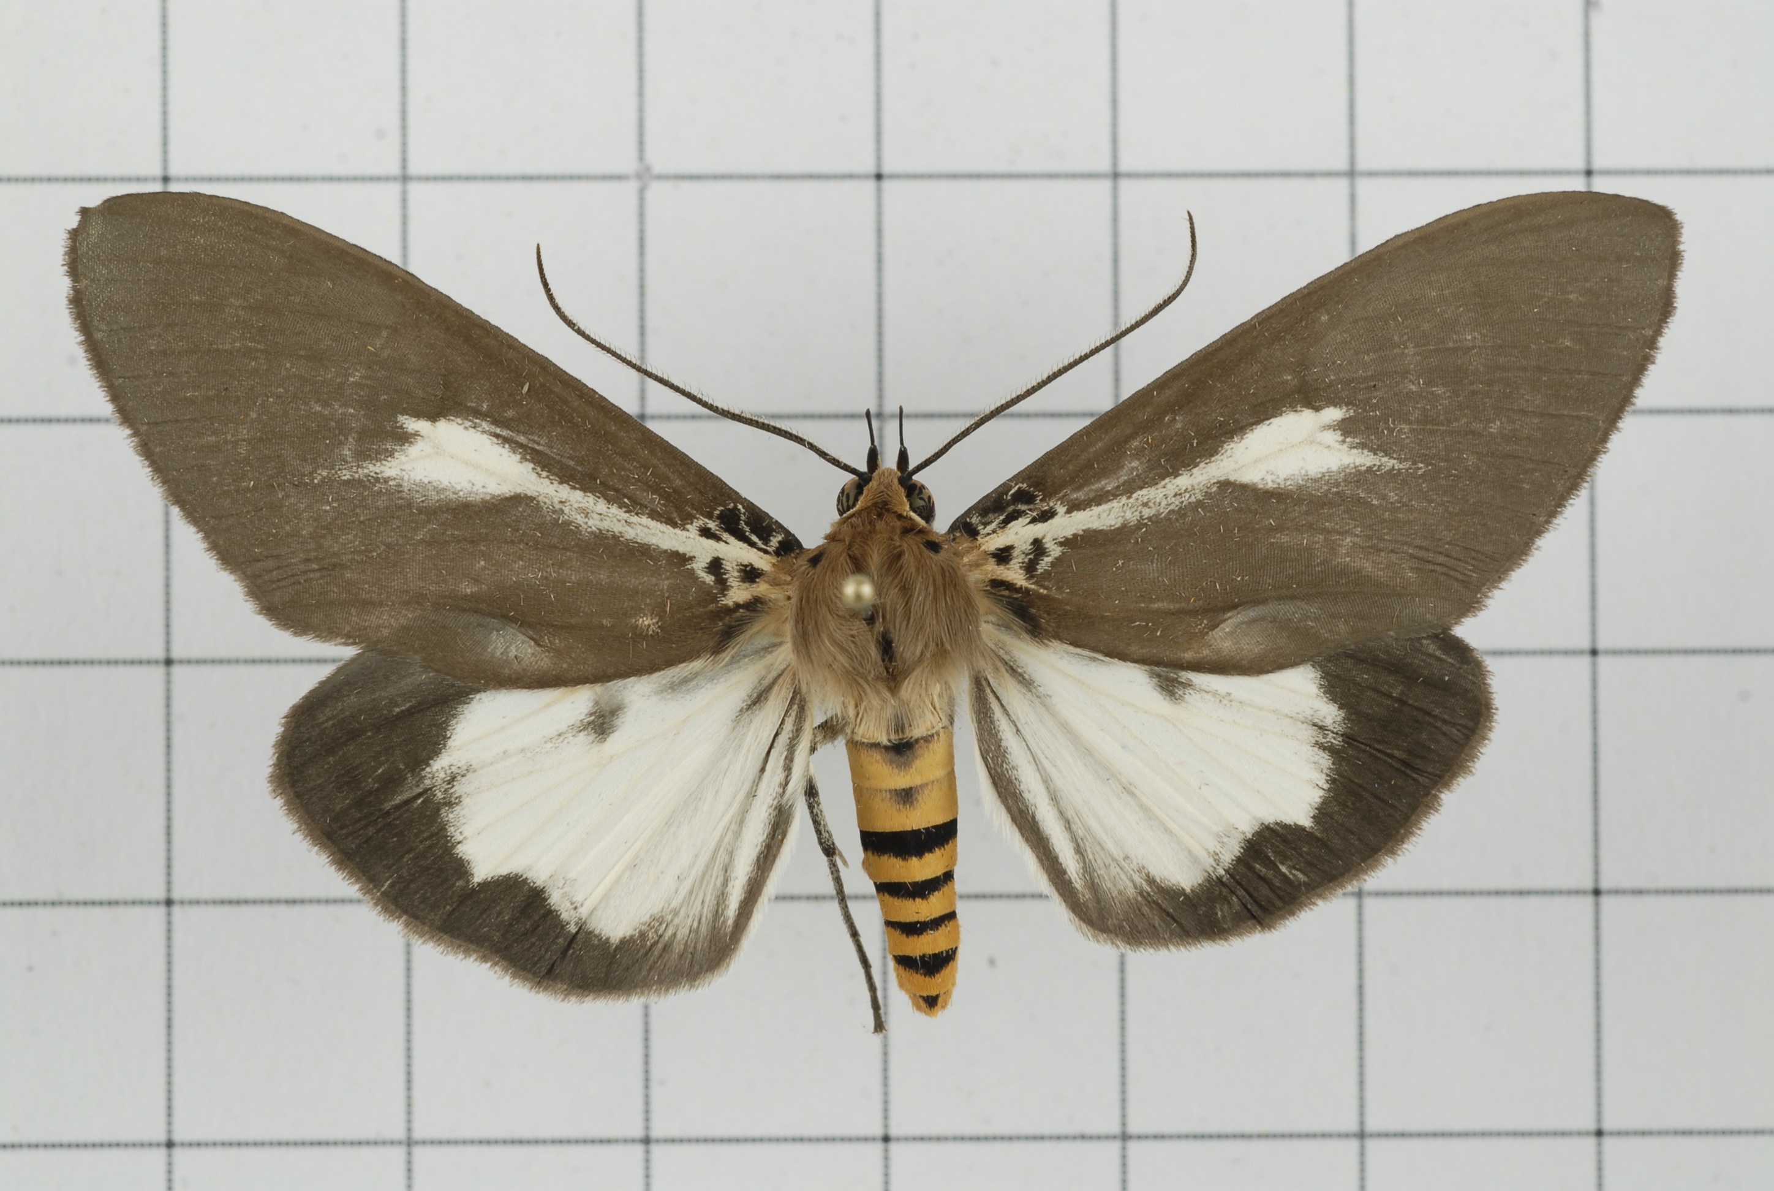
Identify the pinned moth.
Asota heliconia zebrina
